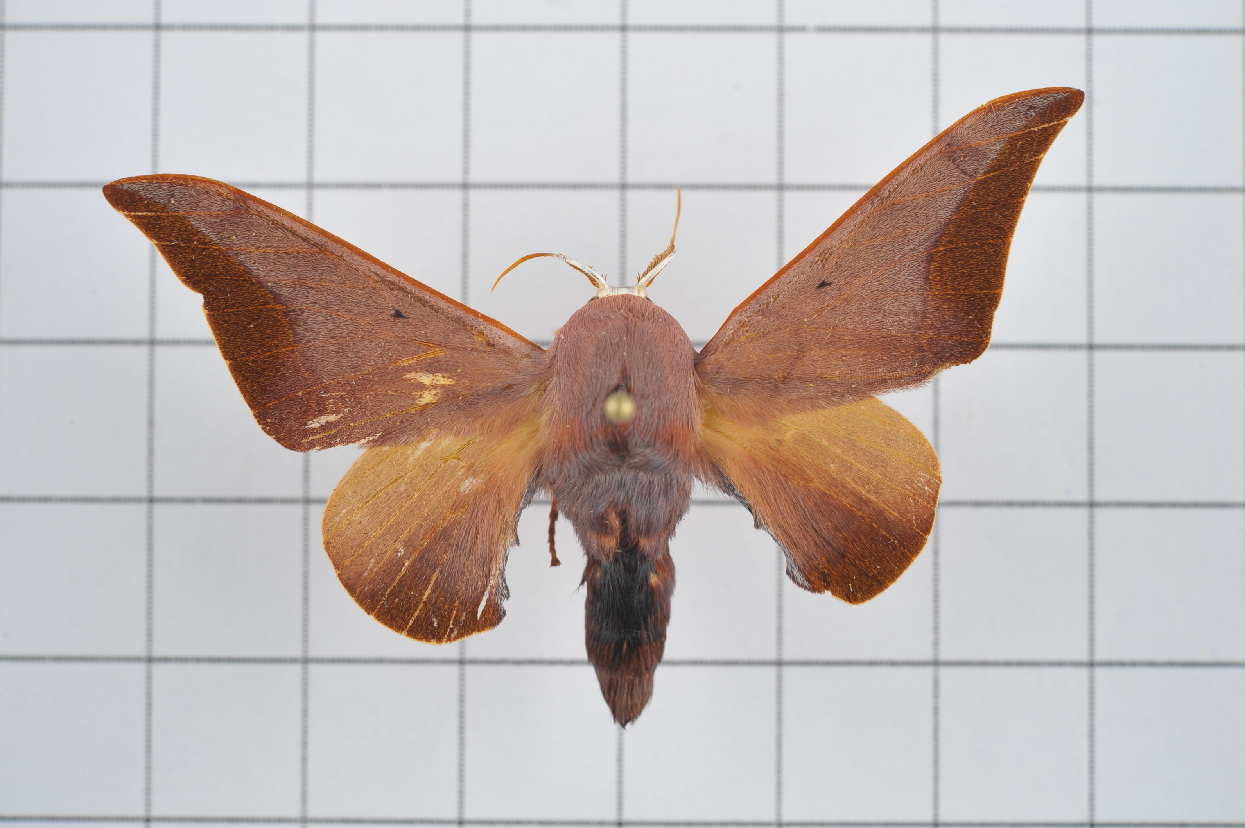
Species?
Comparmustilia gerontica
